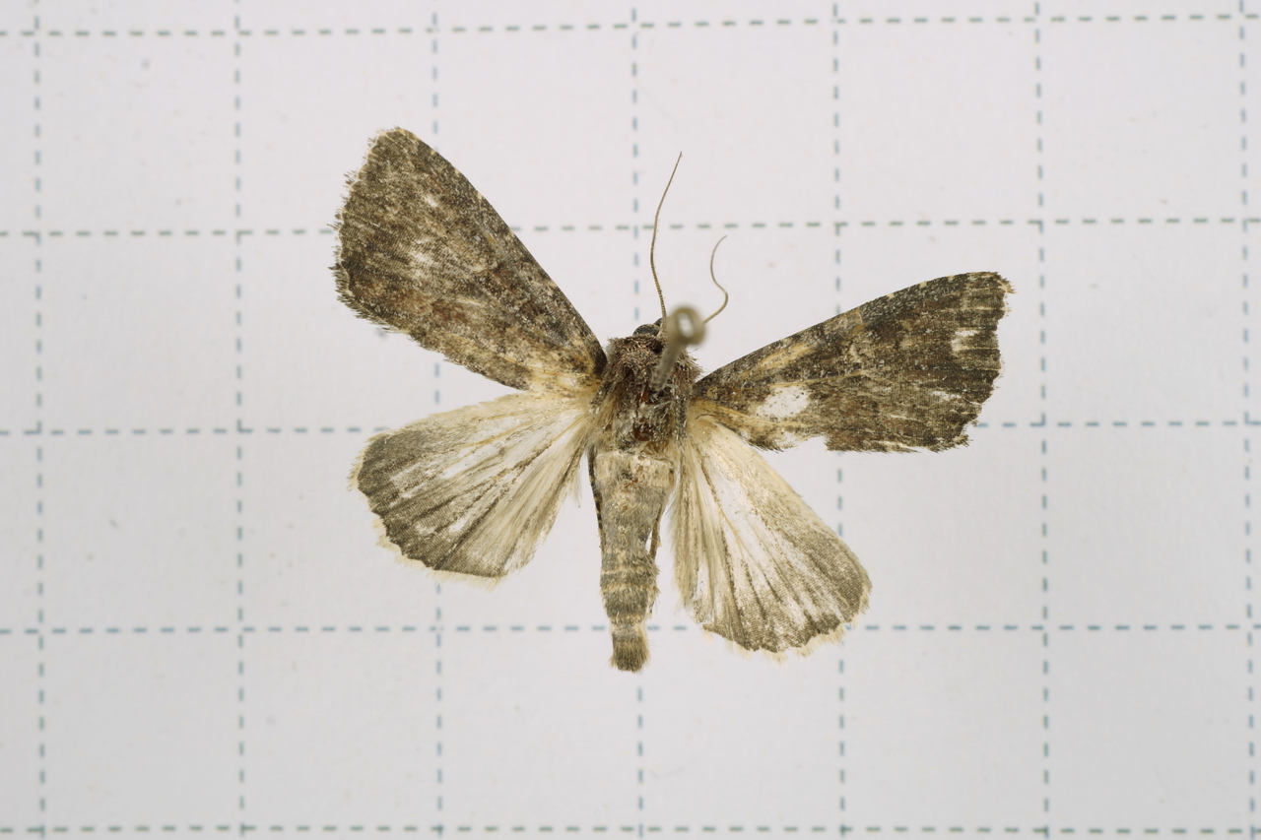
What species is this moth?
Condica illecta
